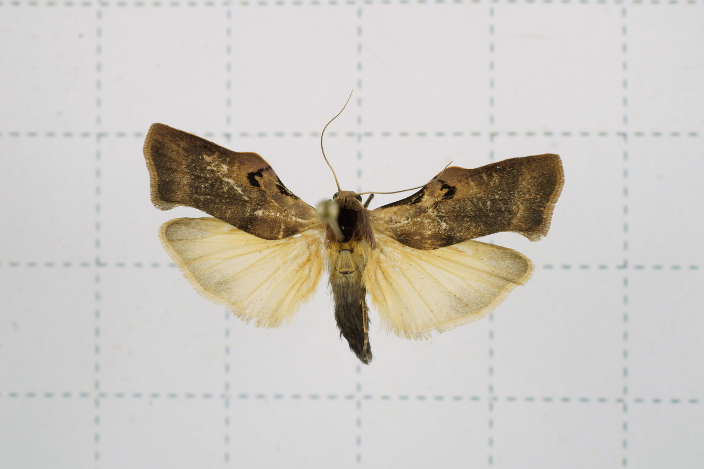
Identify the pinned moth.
Teulisna tumida
